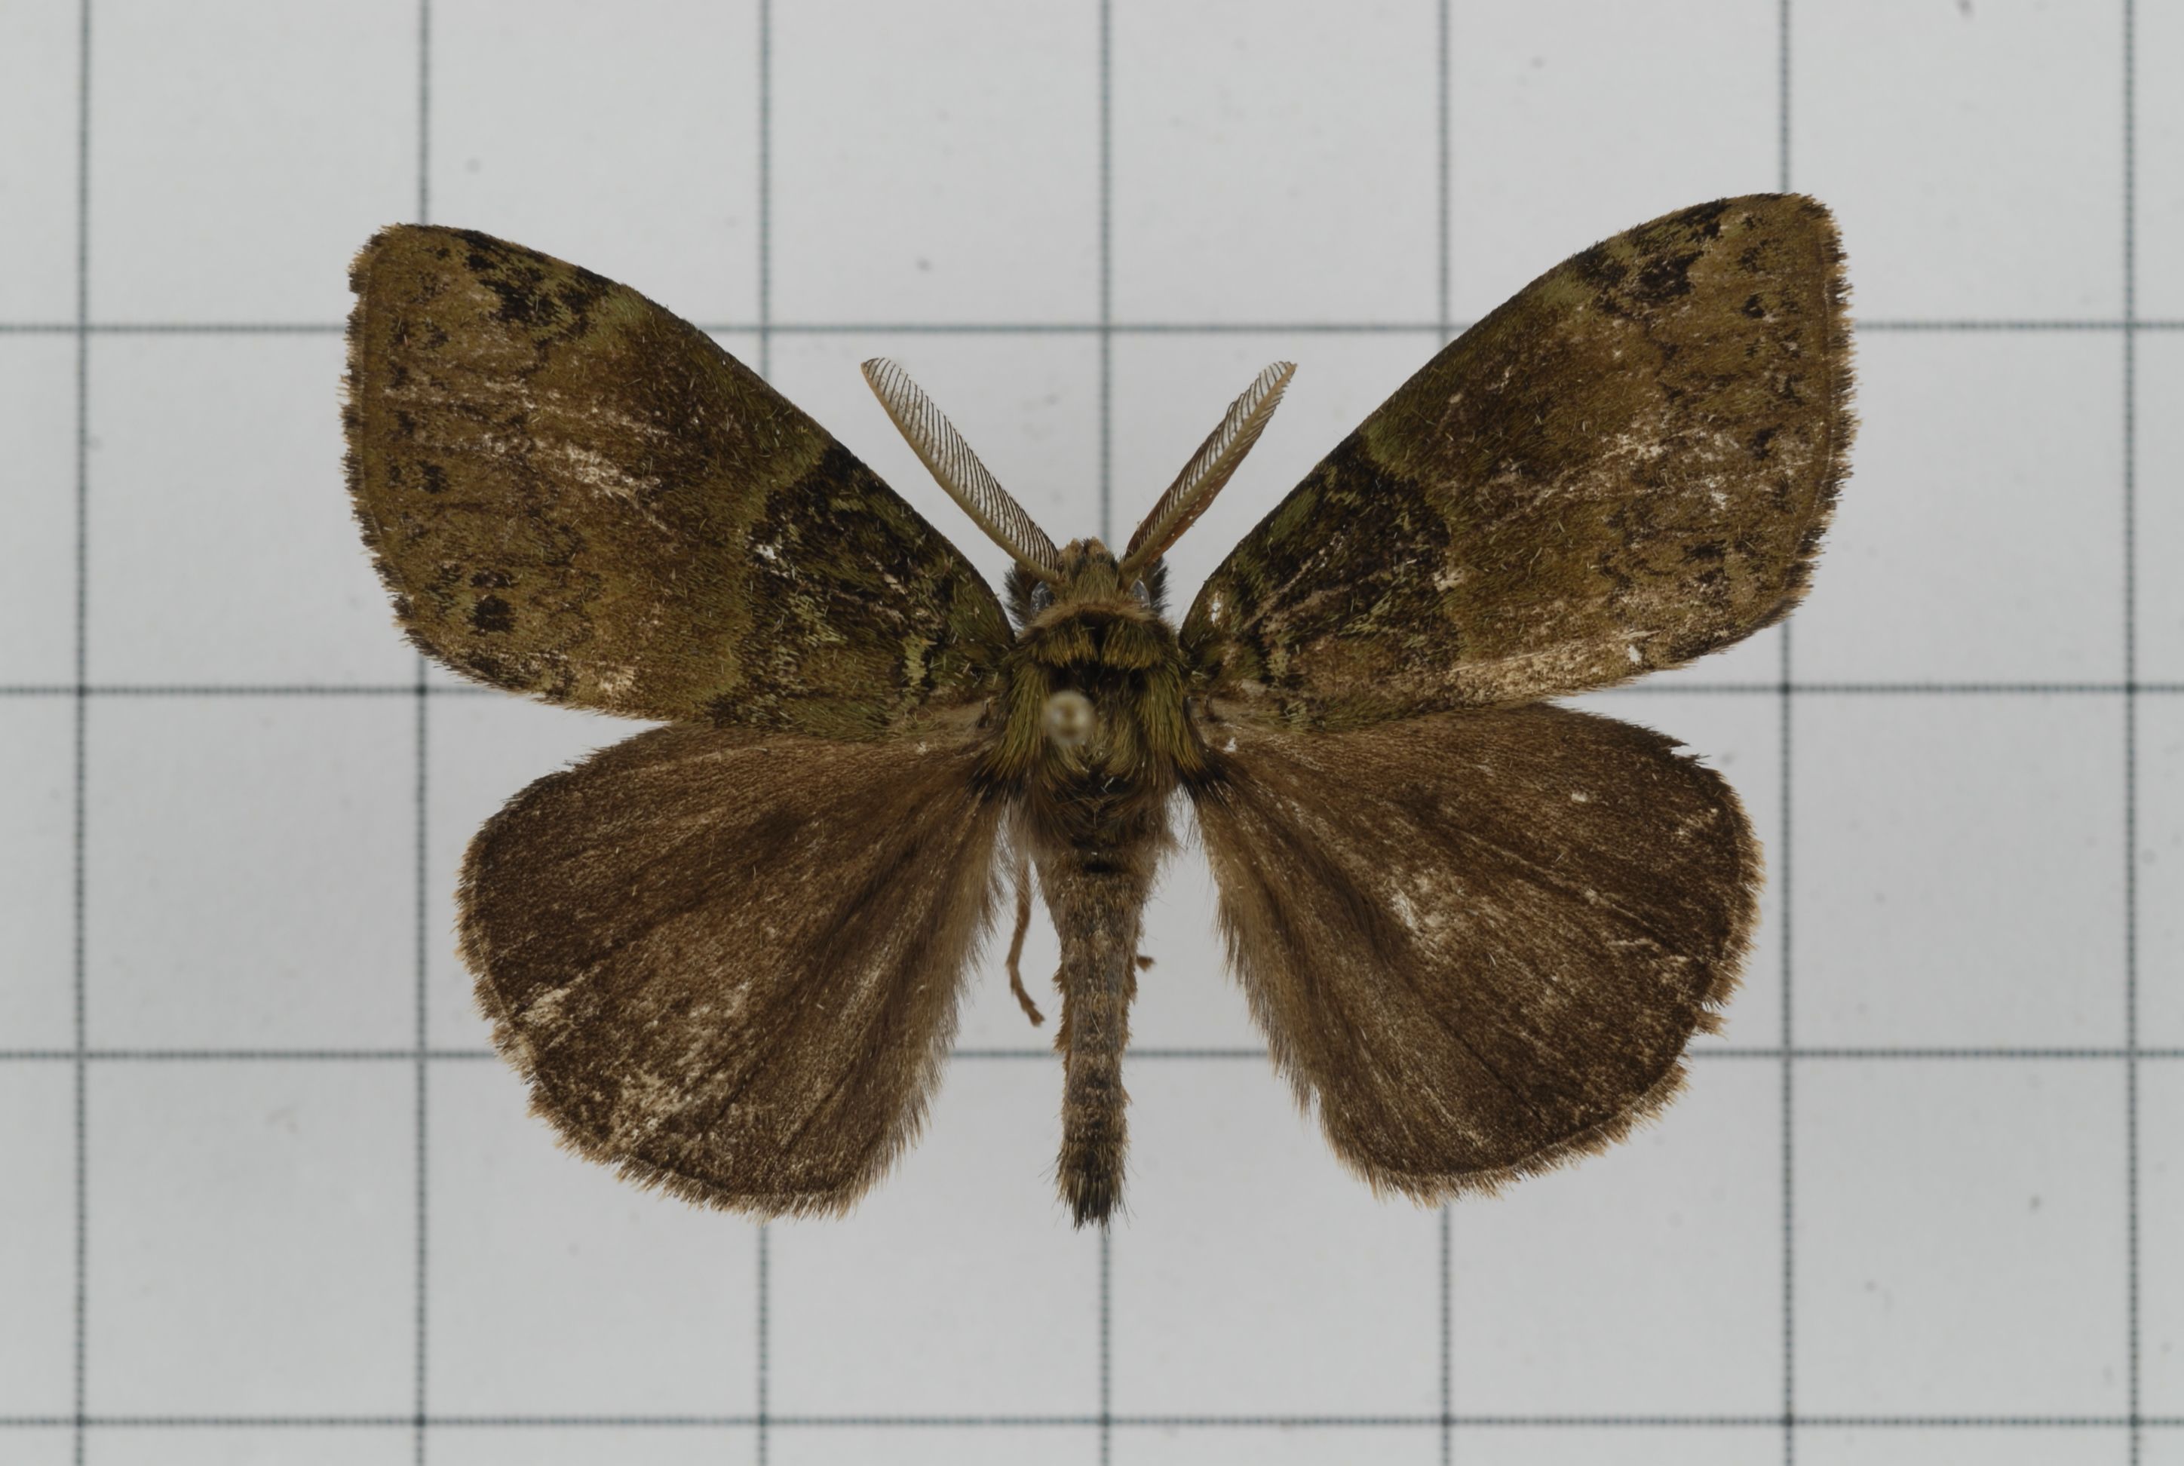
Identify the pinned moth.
Ilema olivacea
